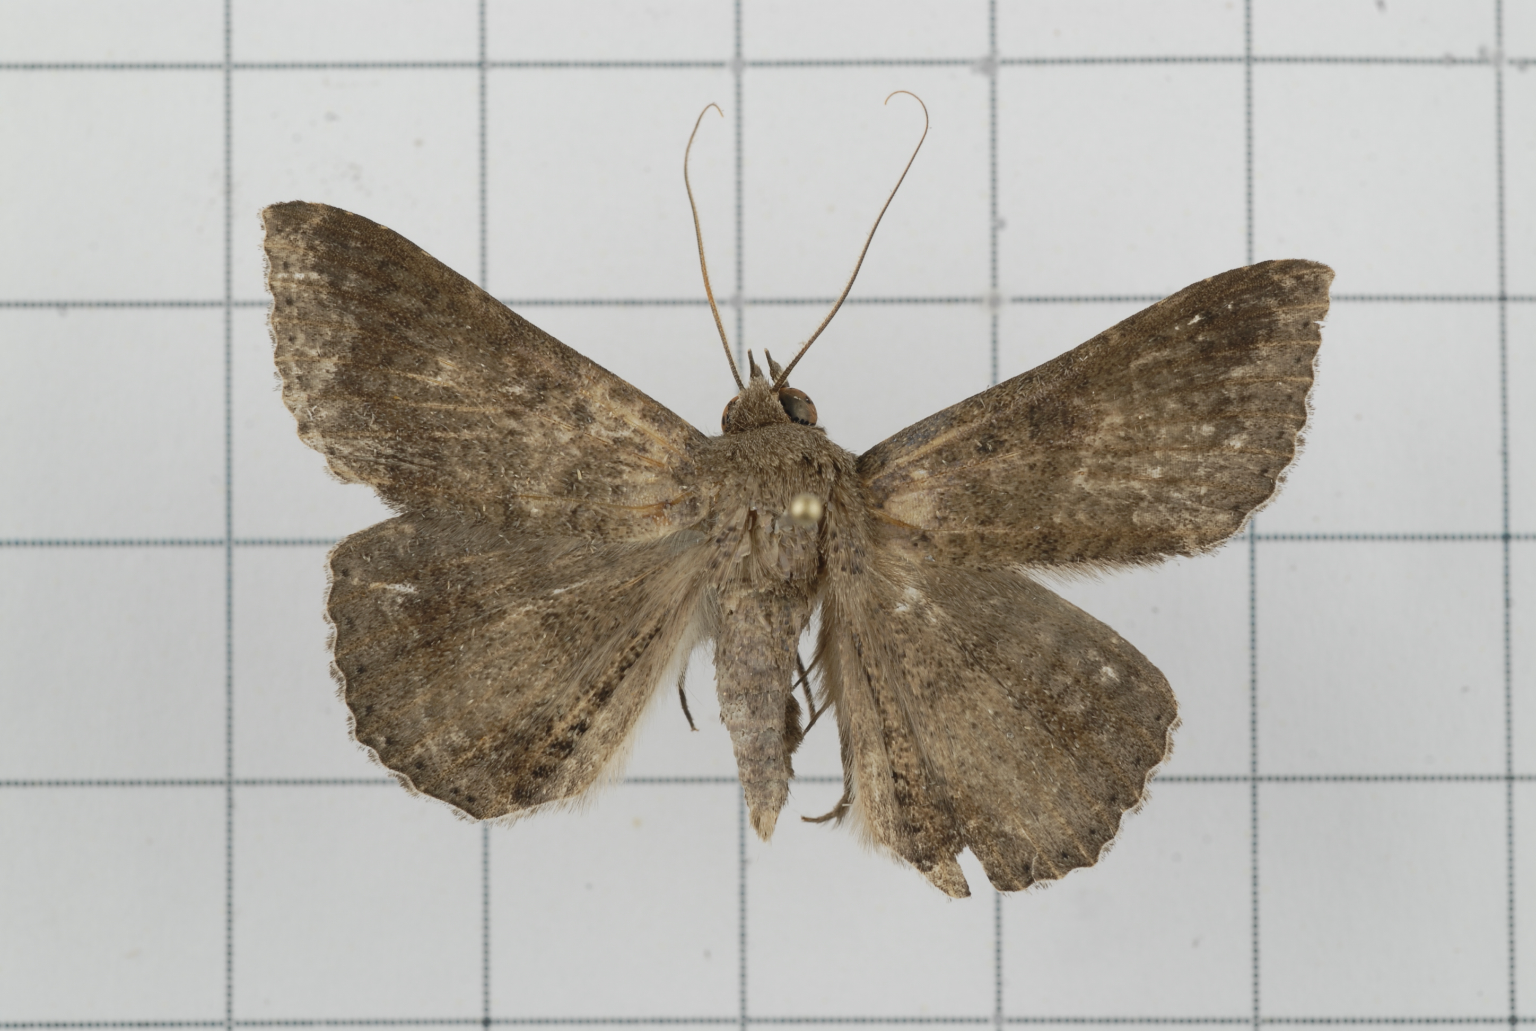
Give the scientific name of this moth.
Ericeia inangulata inangulata
